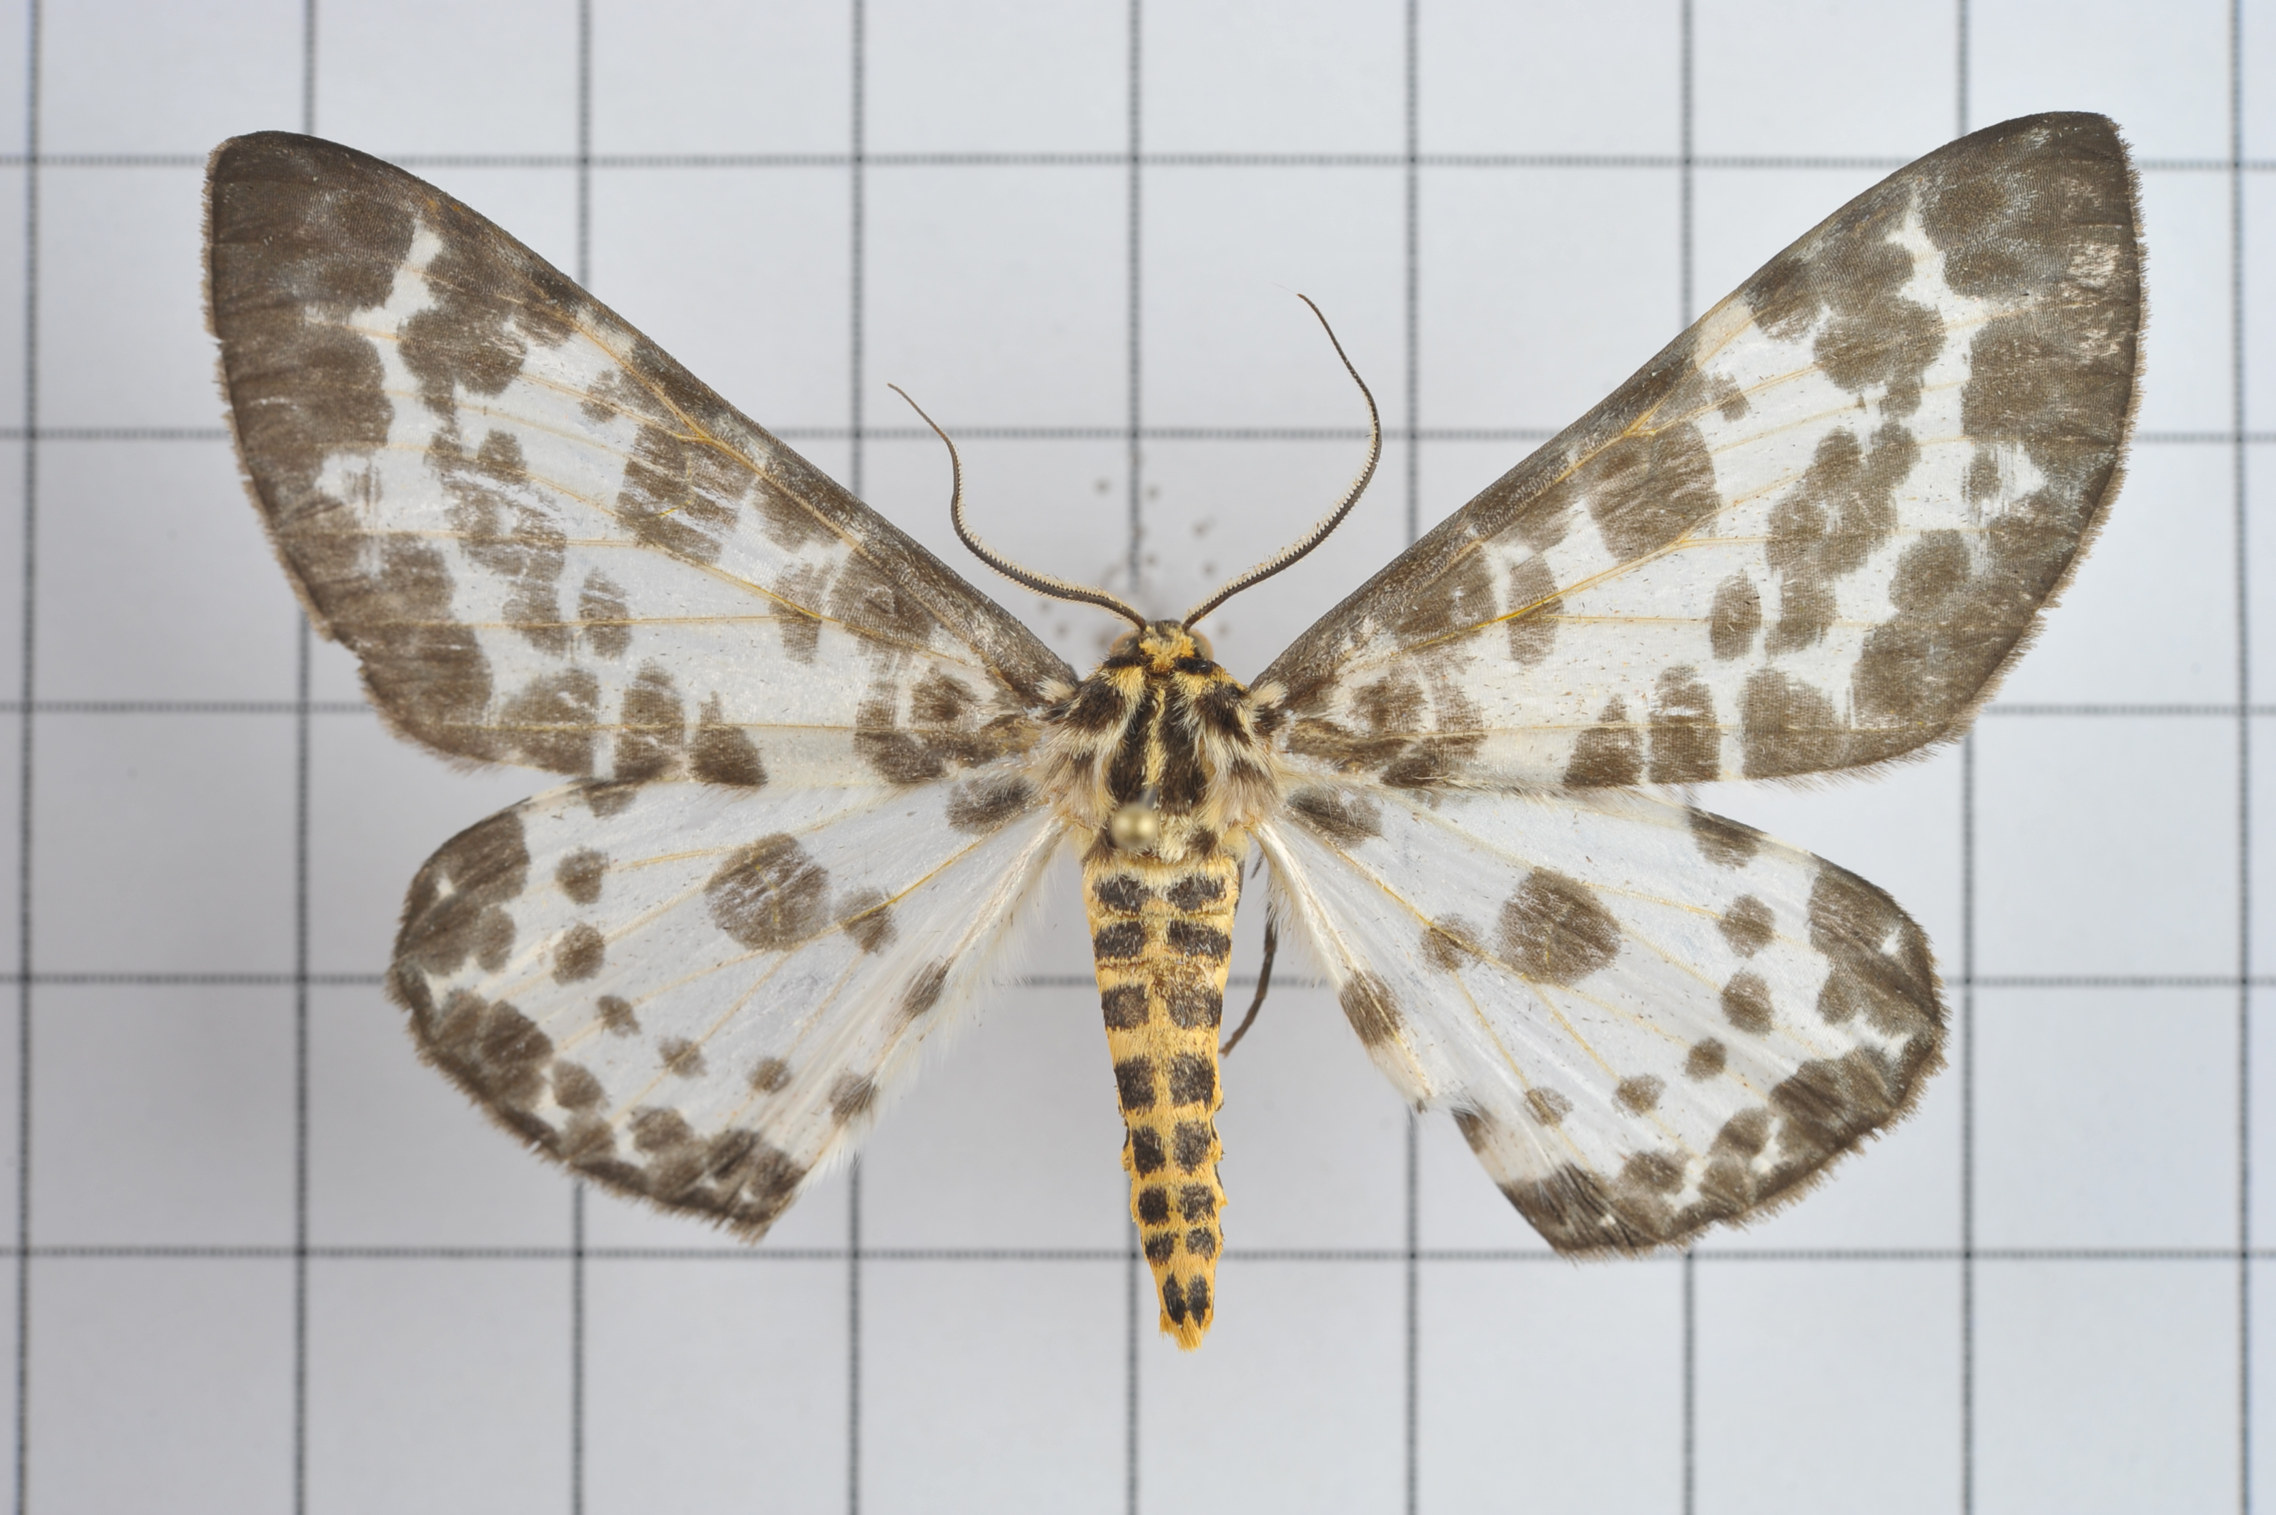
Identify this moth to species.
Parapercnia giraffata
